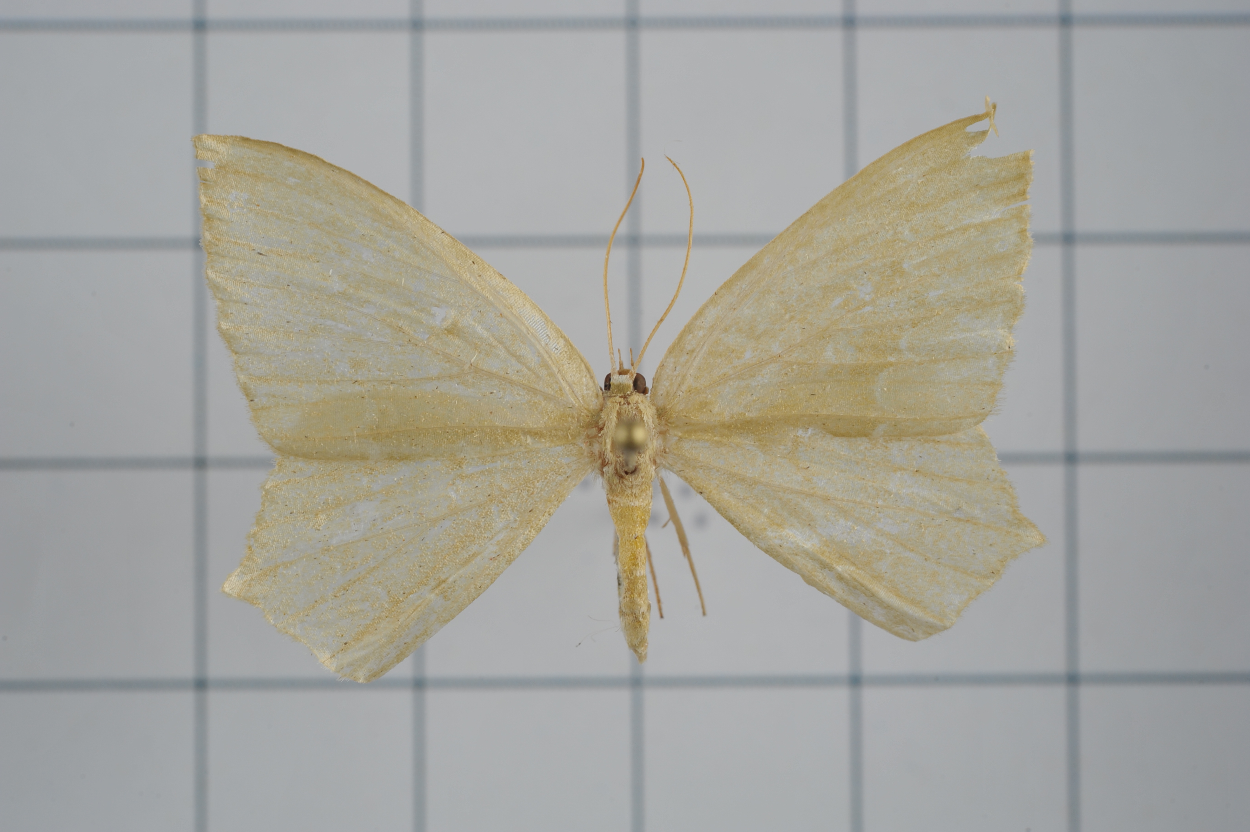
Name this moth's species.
Maxates sinuolata
